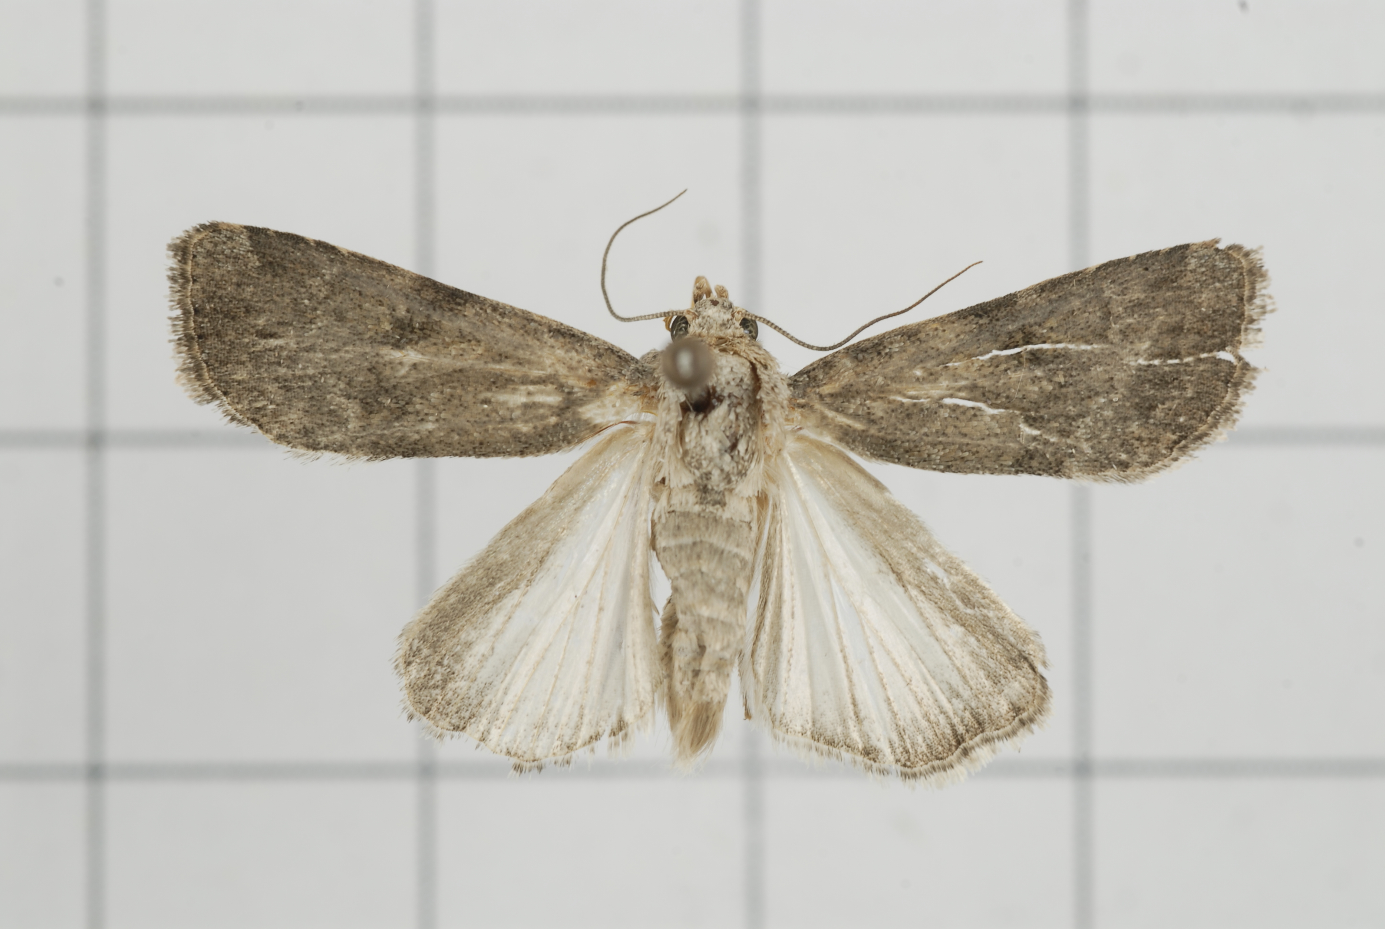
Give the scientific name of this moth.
Spodoptera pecten
